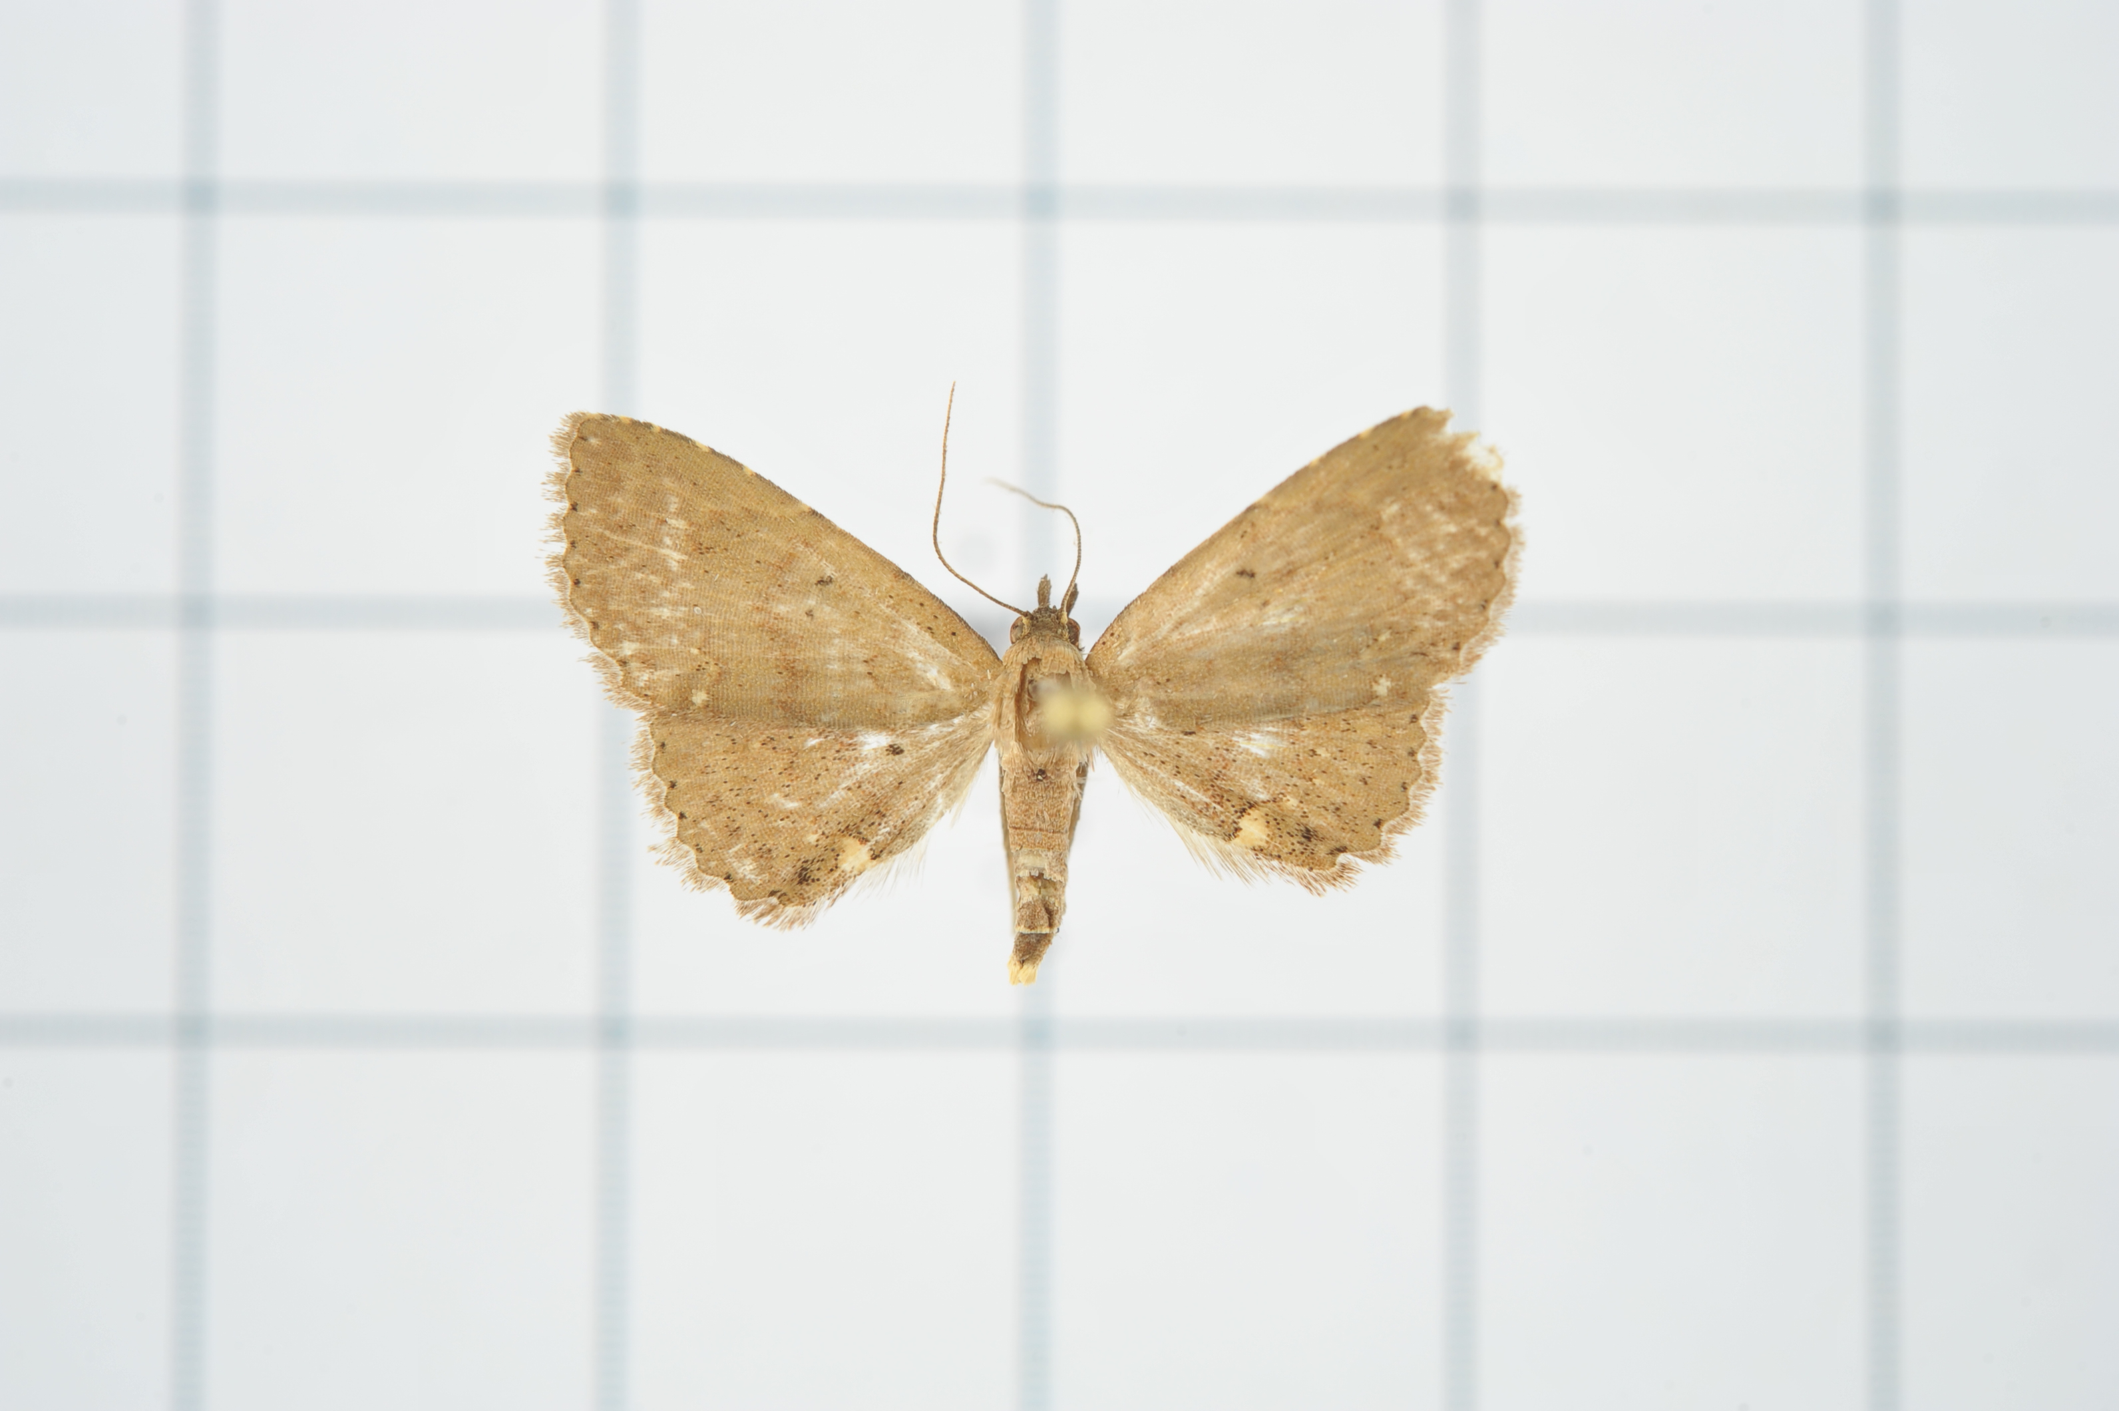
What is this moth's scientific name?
Nechesia albodentata
